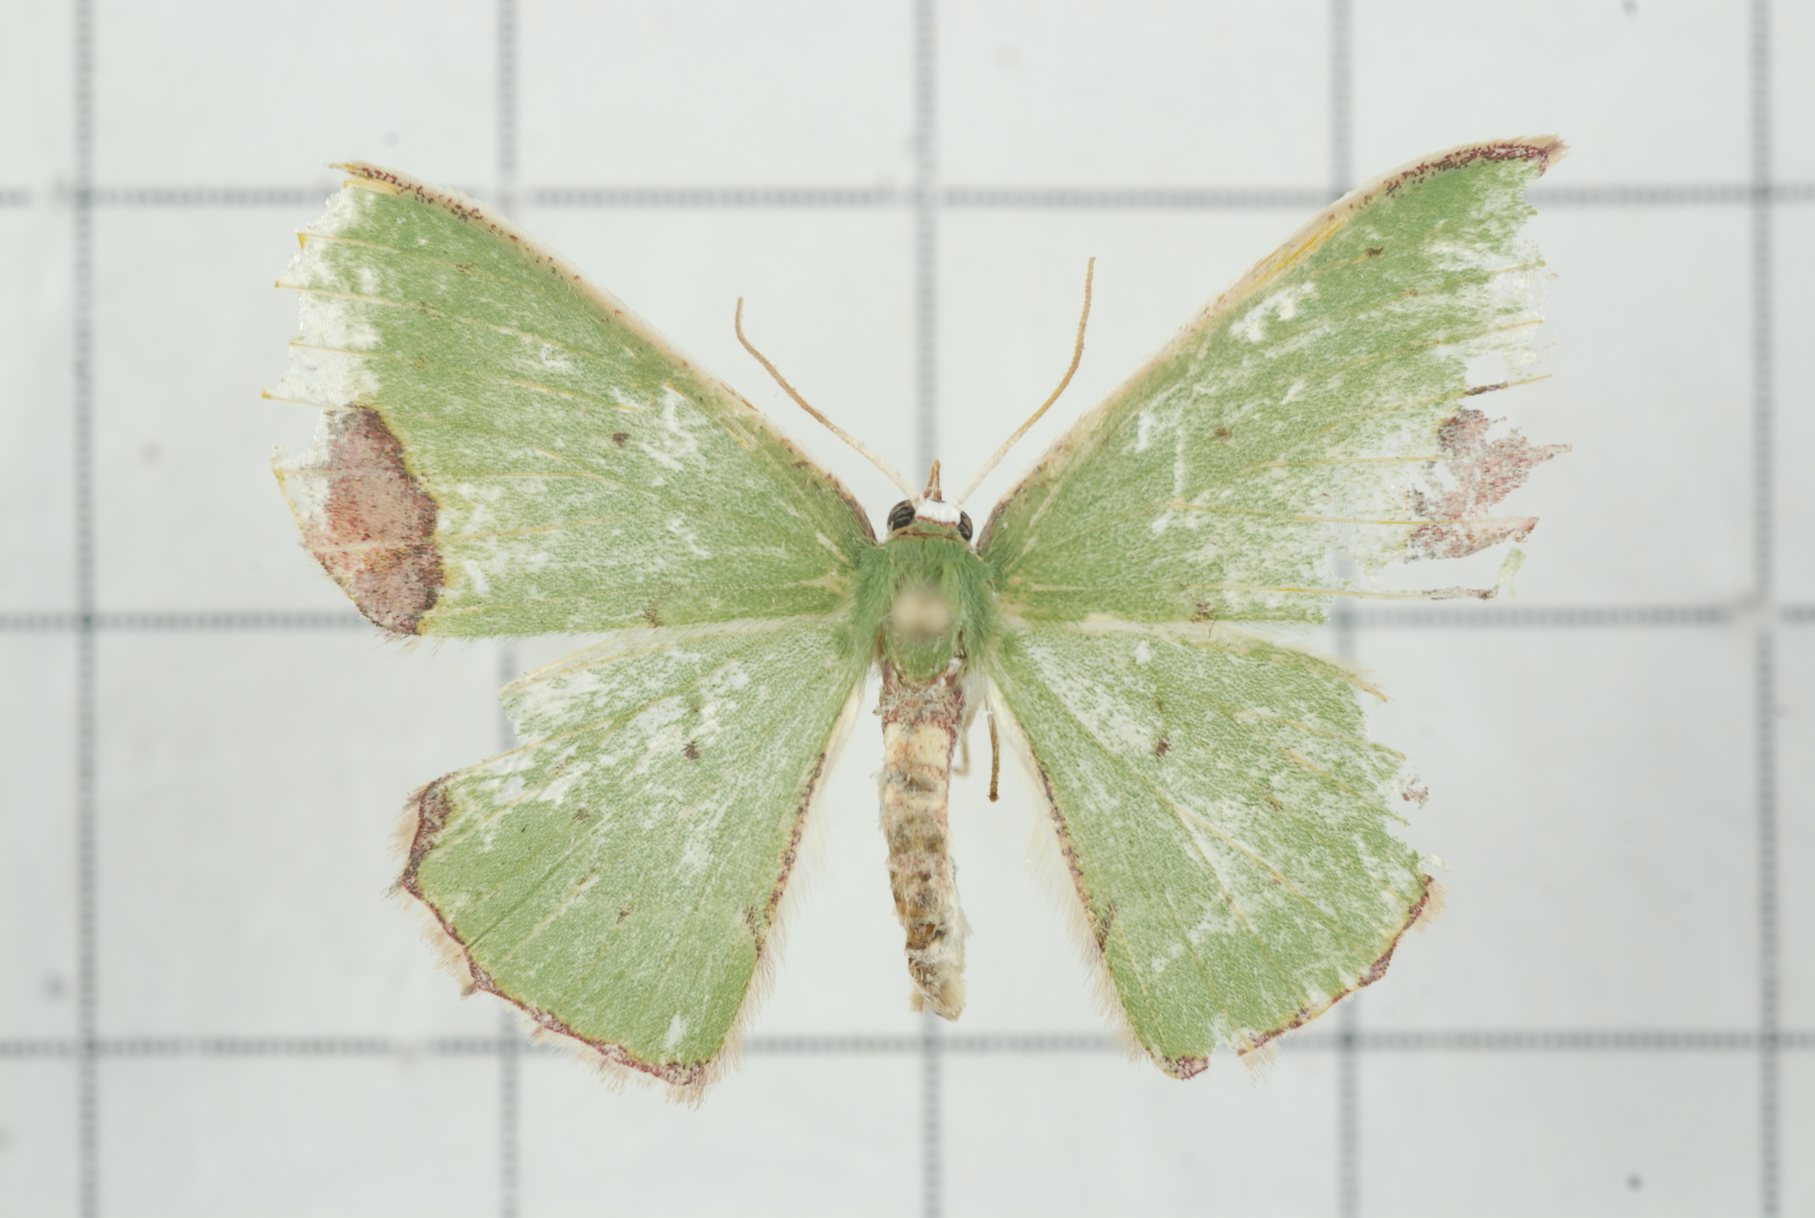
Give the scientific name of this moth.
Spaniocentra hollowayi
